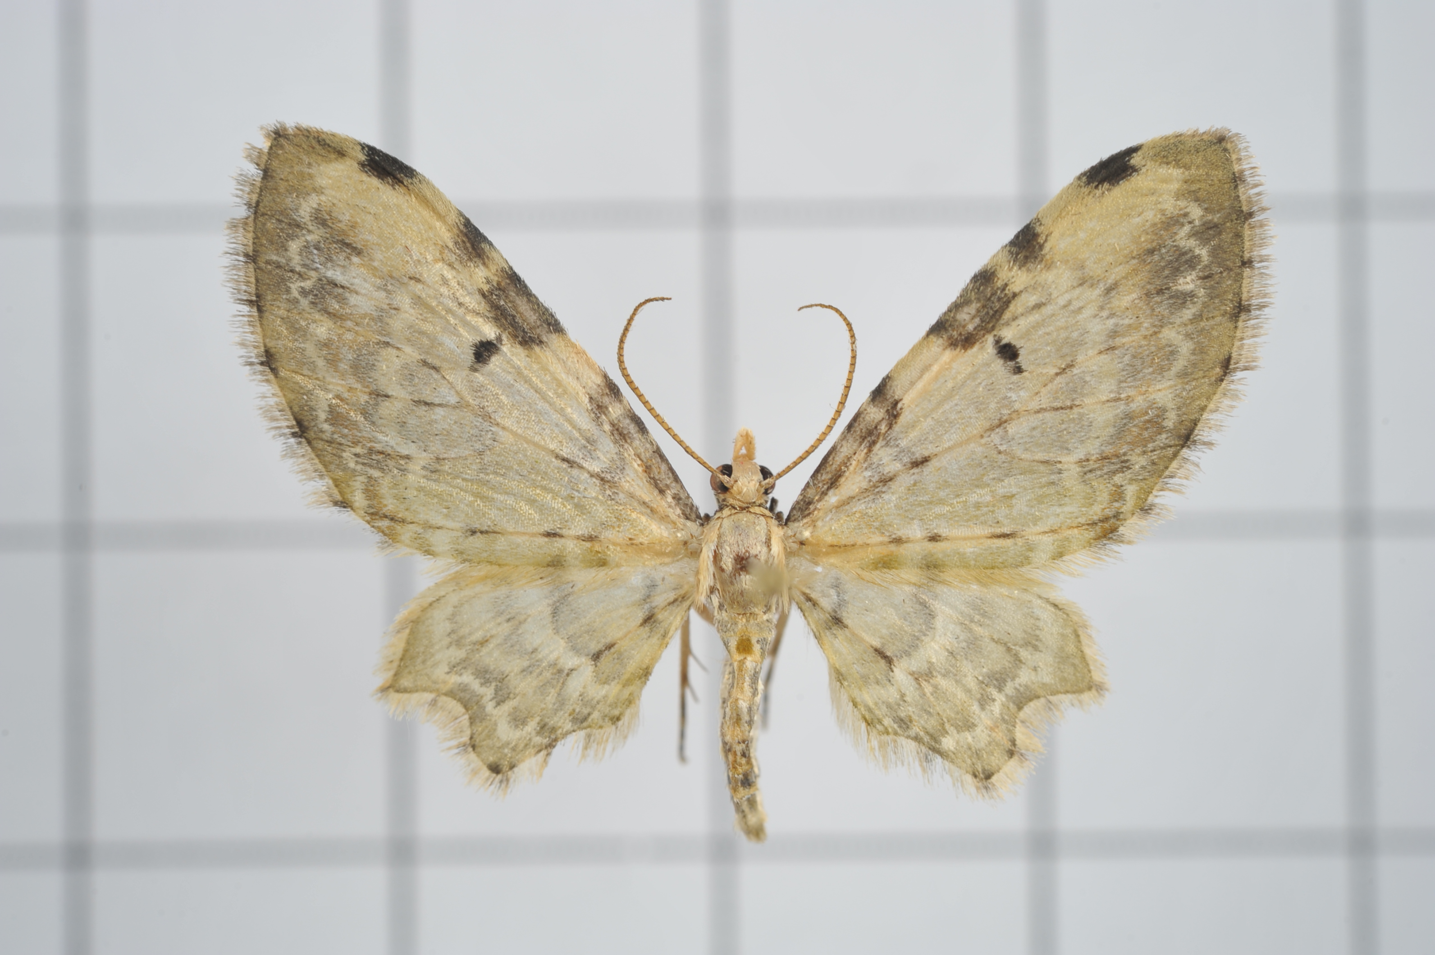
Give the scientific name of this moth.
Brabira costimacula
